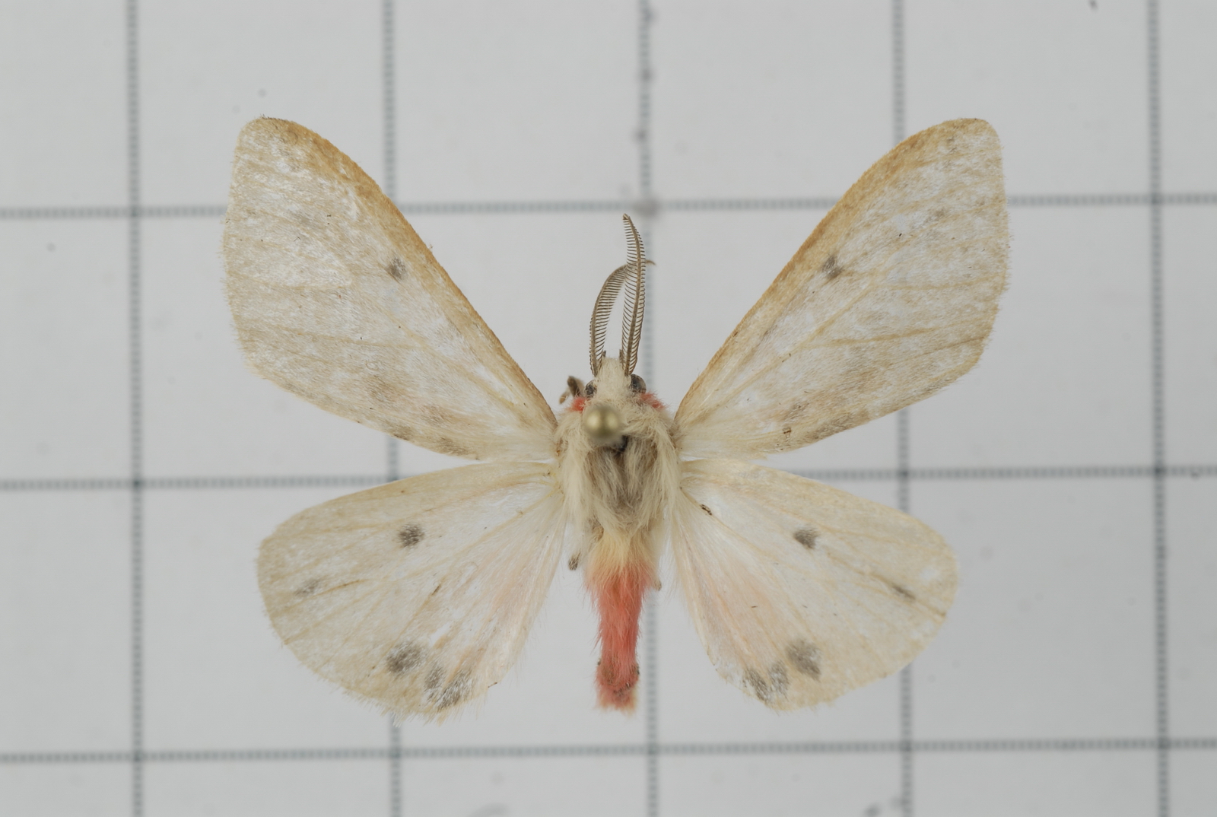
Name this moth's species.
Lemyra fallaciosa
